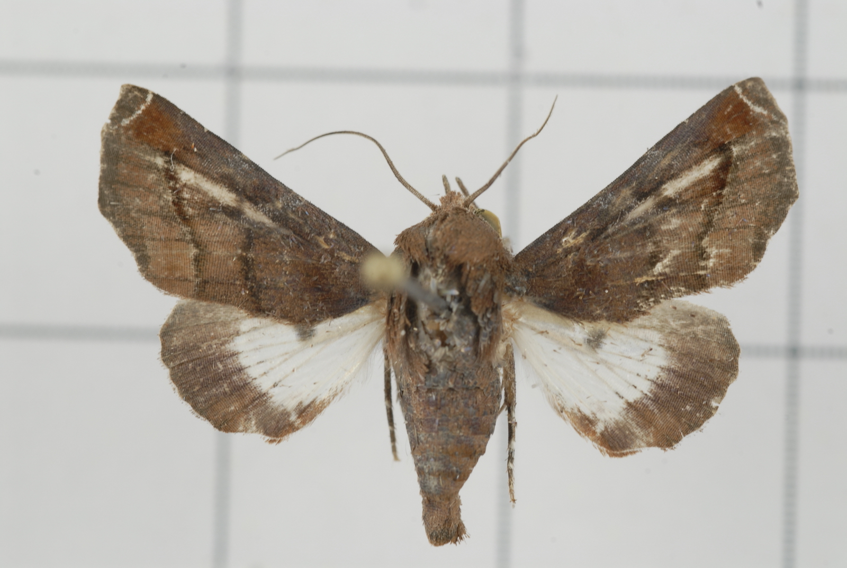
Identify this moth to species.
Penicillaria jocosatrix
